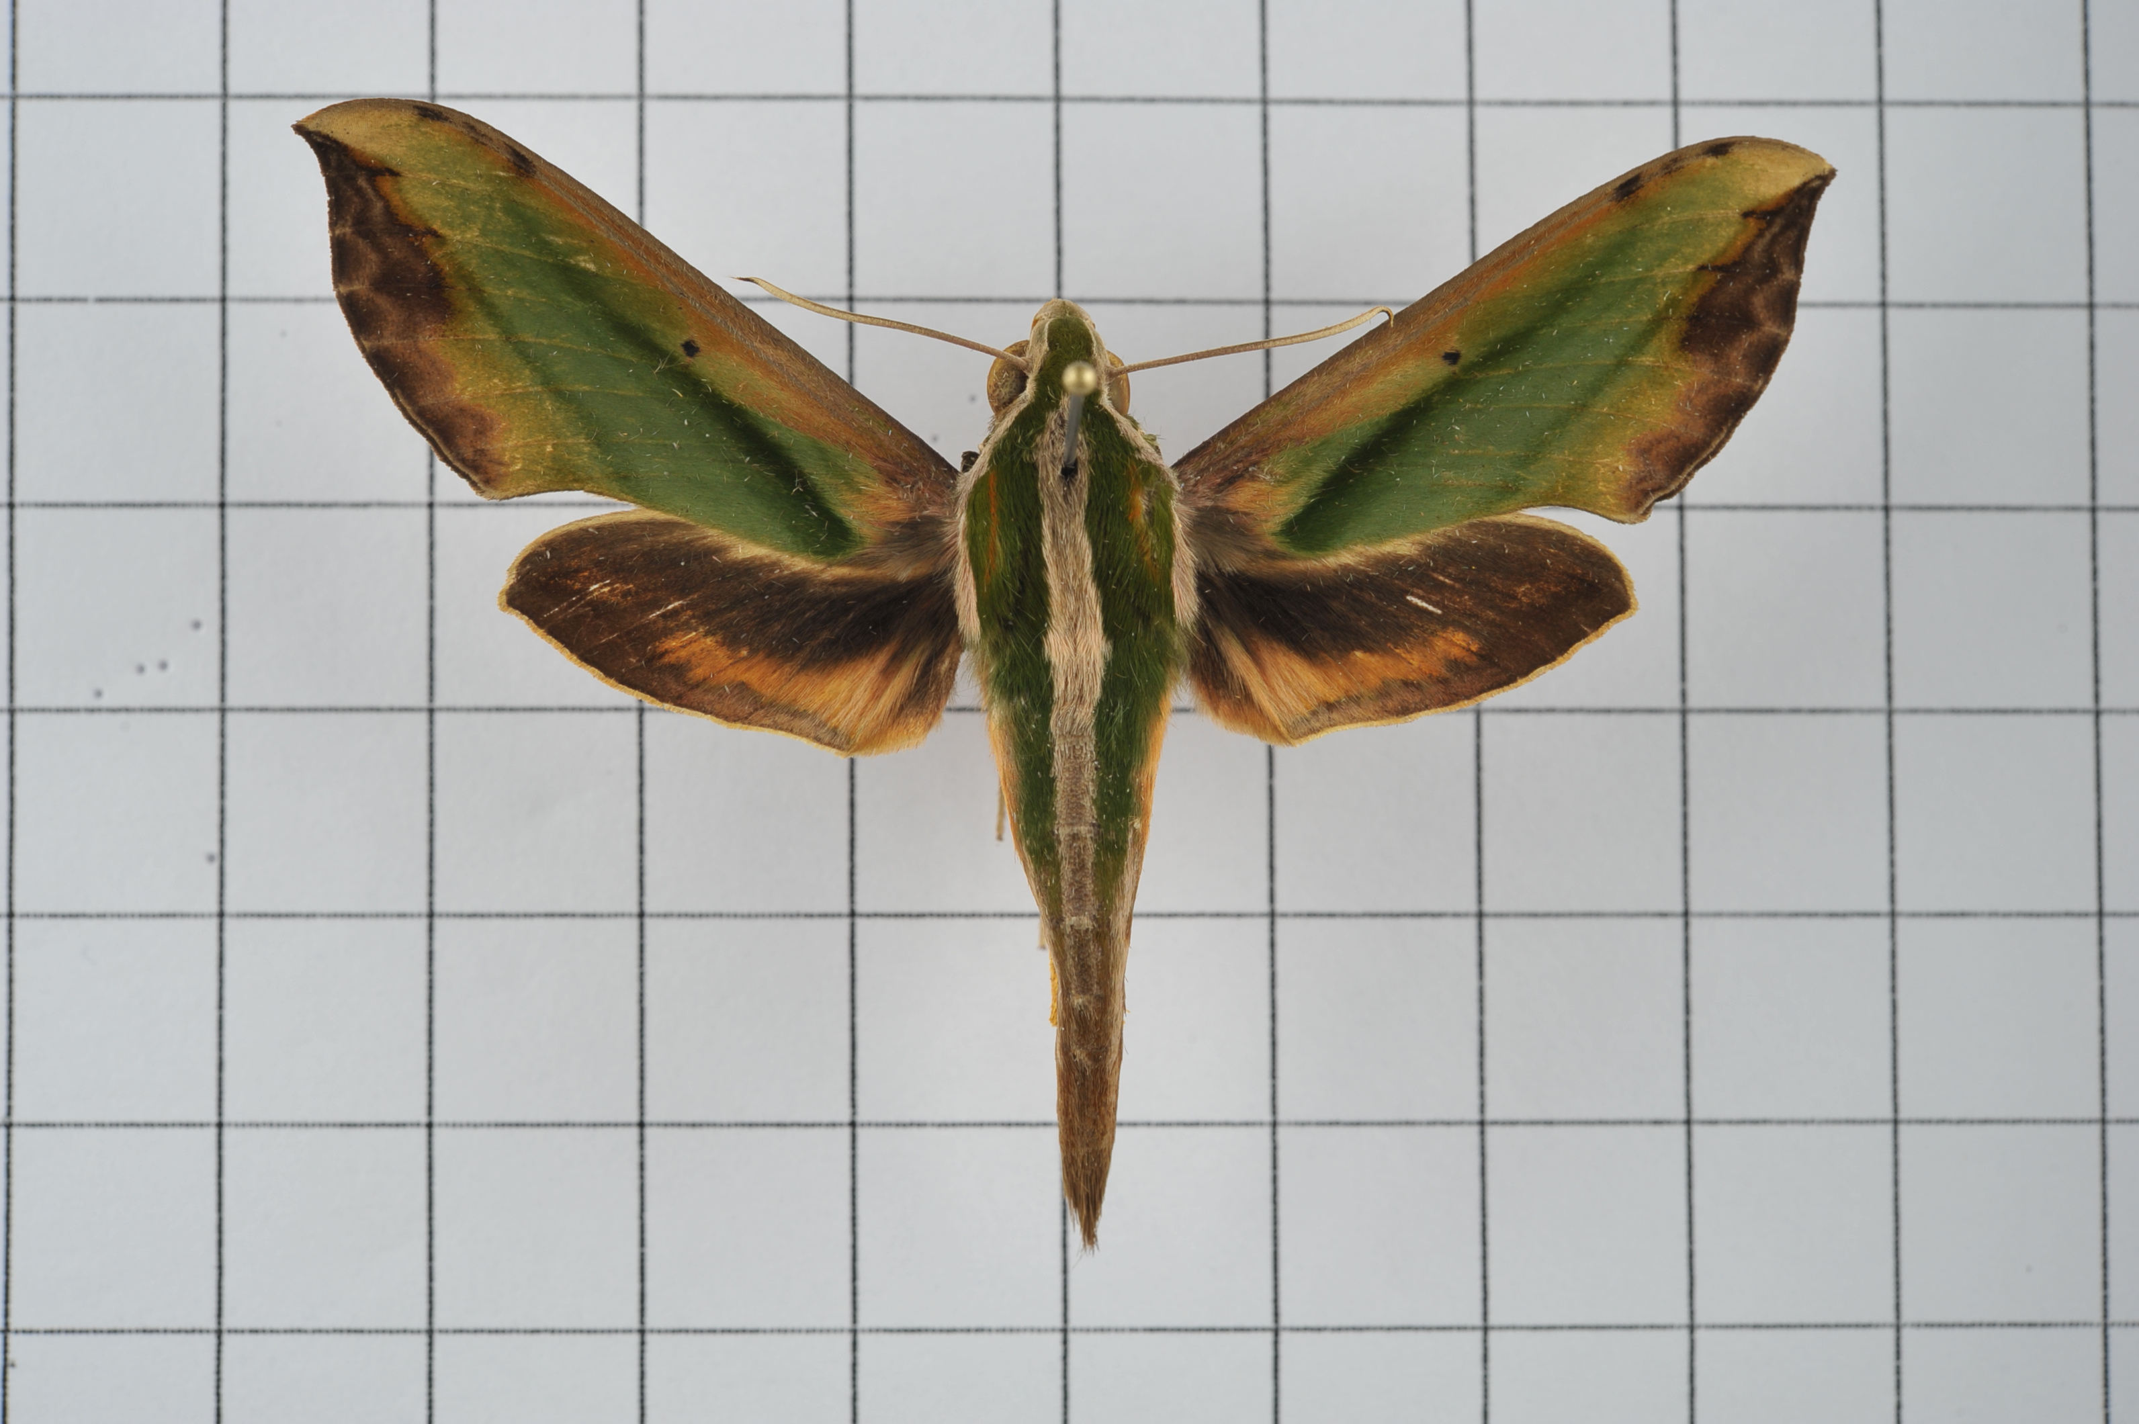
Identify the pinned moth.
Pergesa acteus
